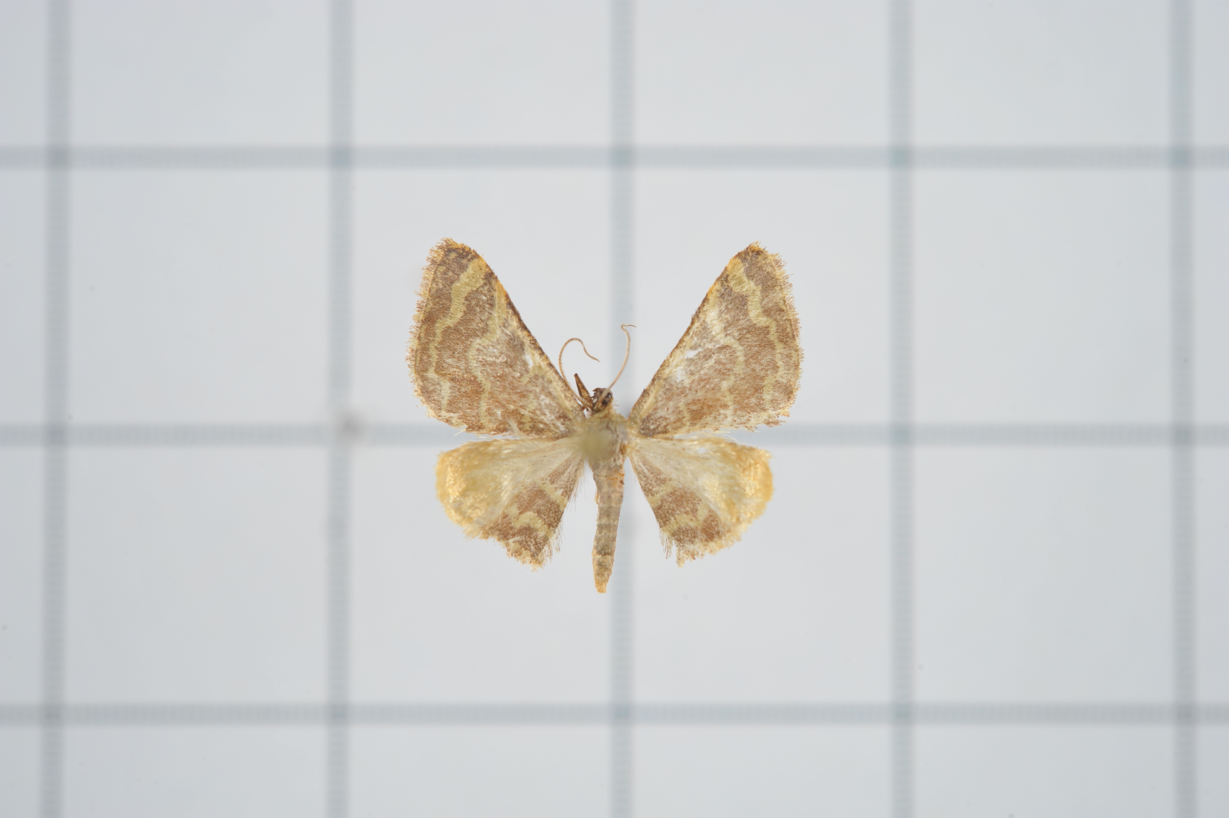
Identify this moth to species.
Lophophleps purpurea
